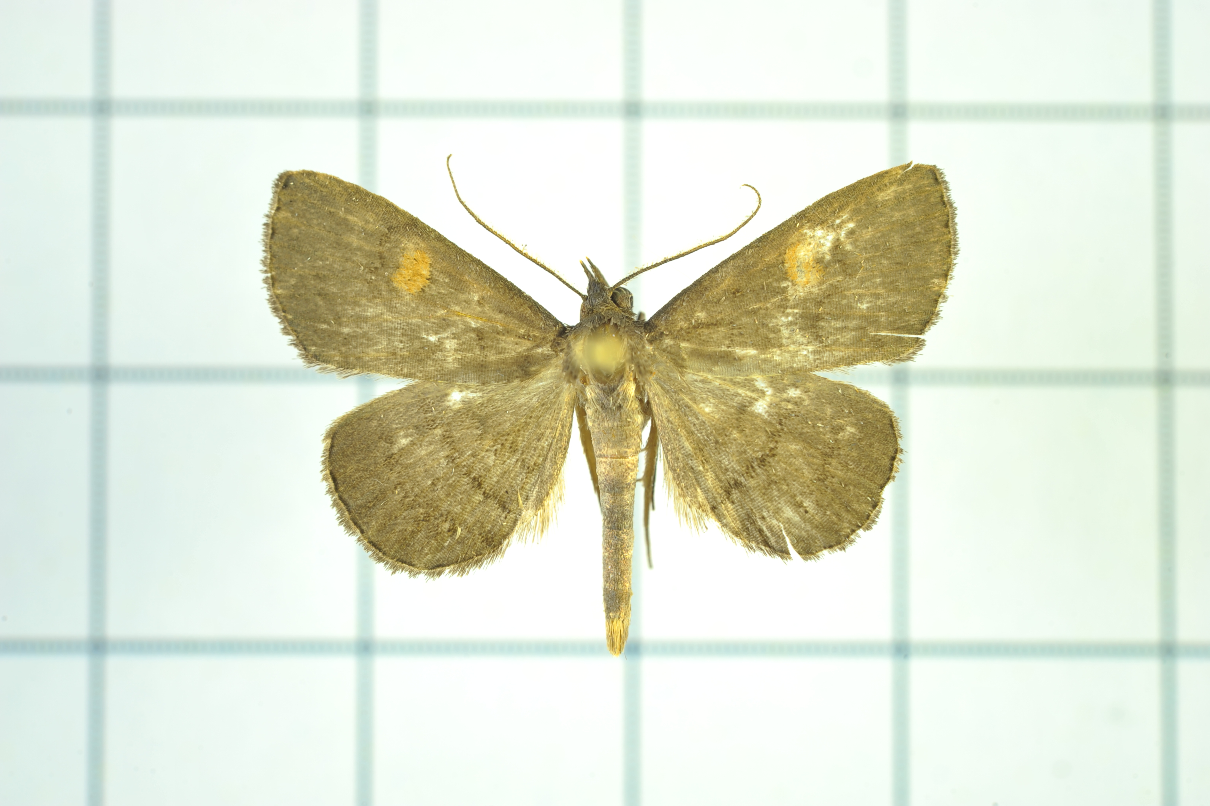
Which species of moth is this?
Paracolax sugii
